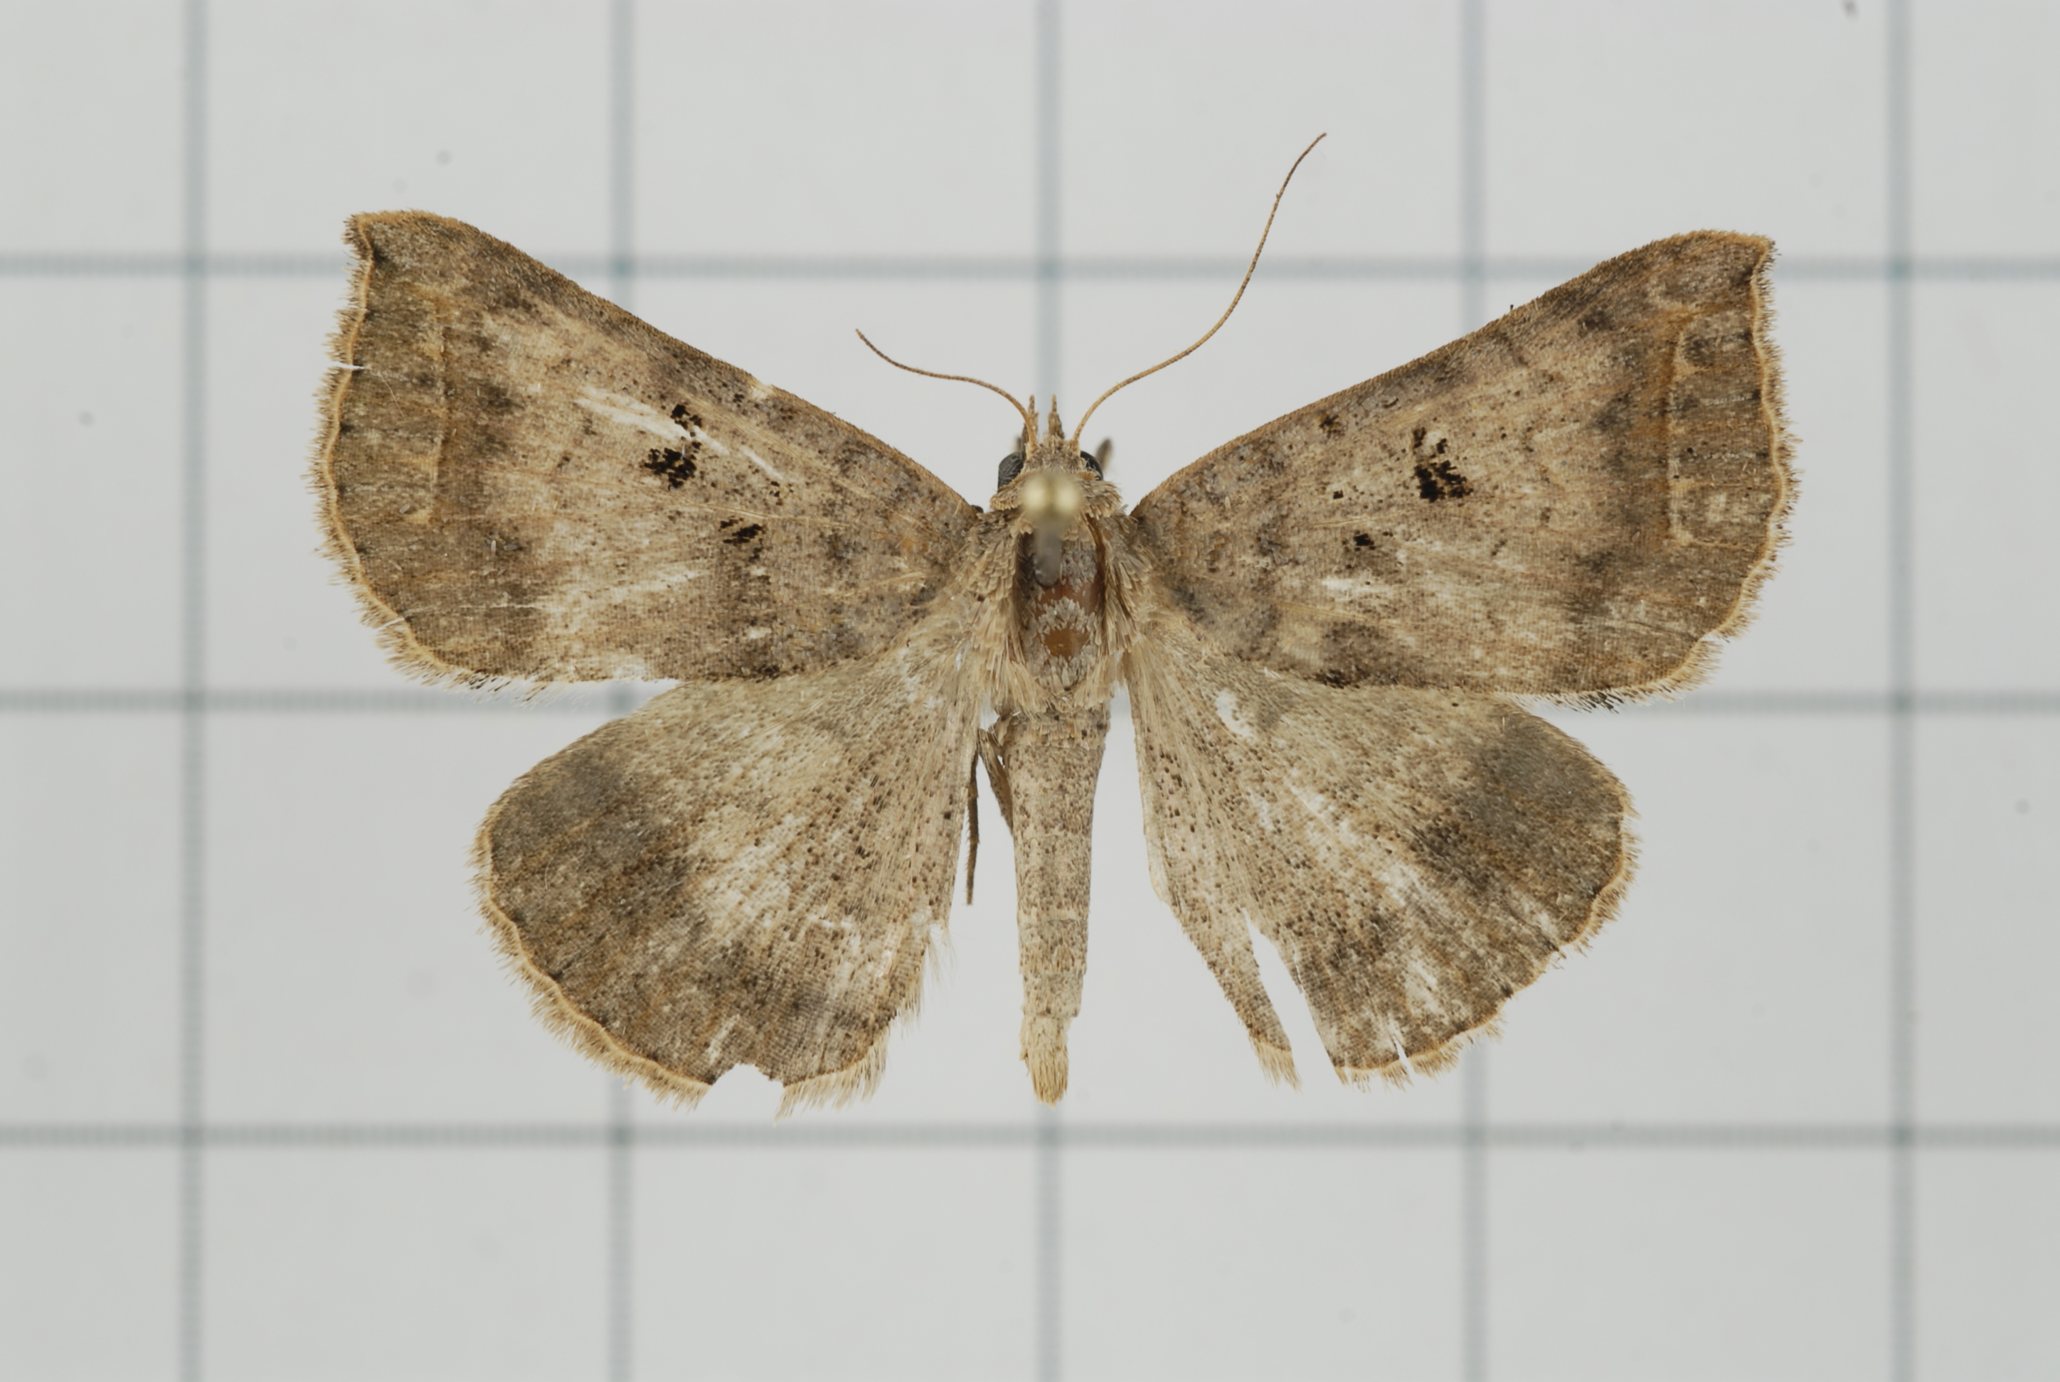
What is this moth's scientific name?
Blasticorhinus rivulosa
